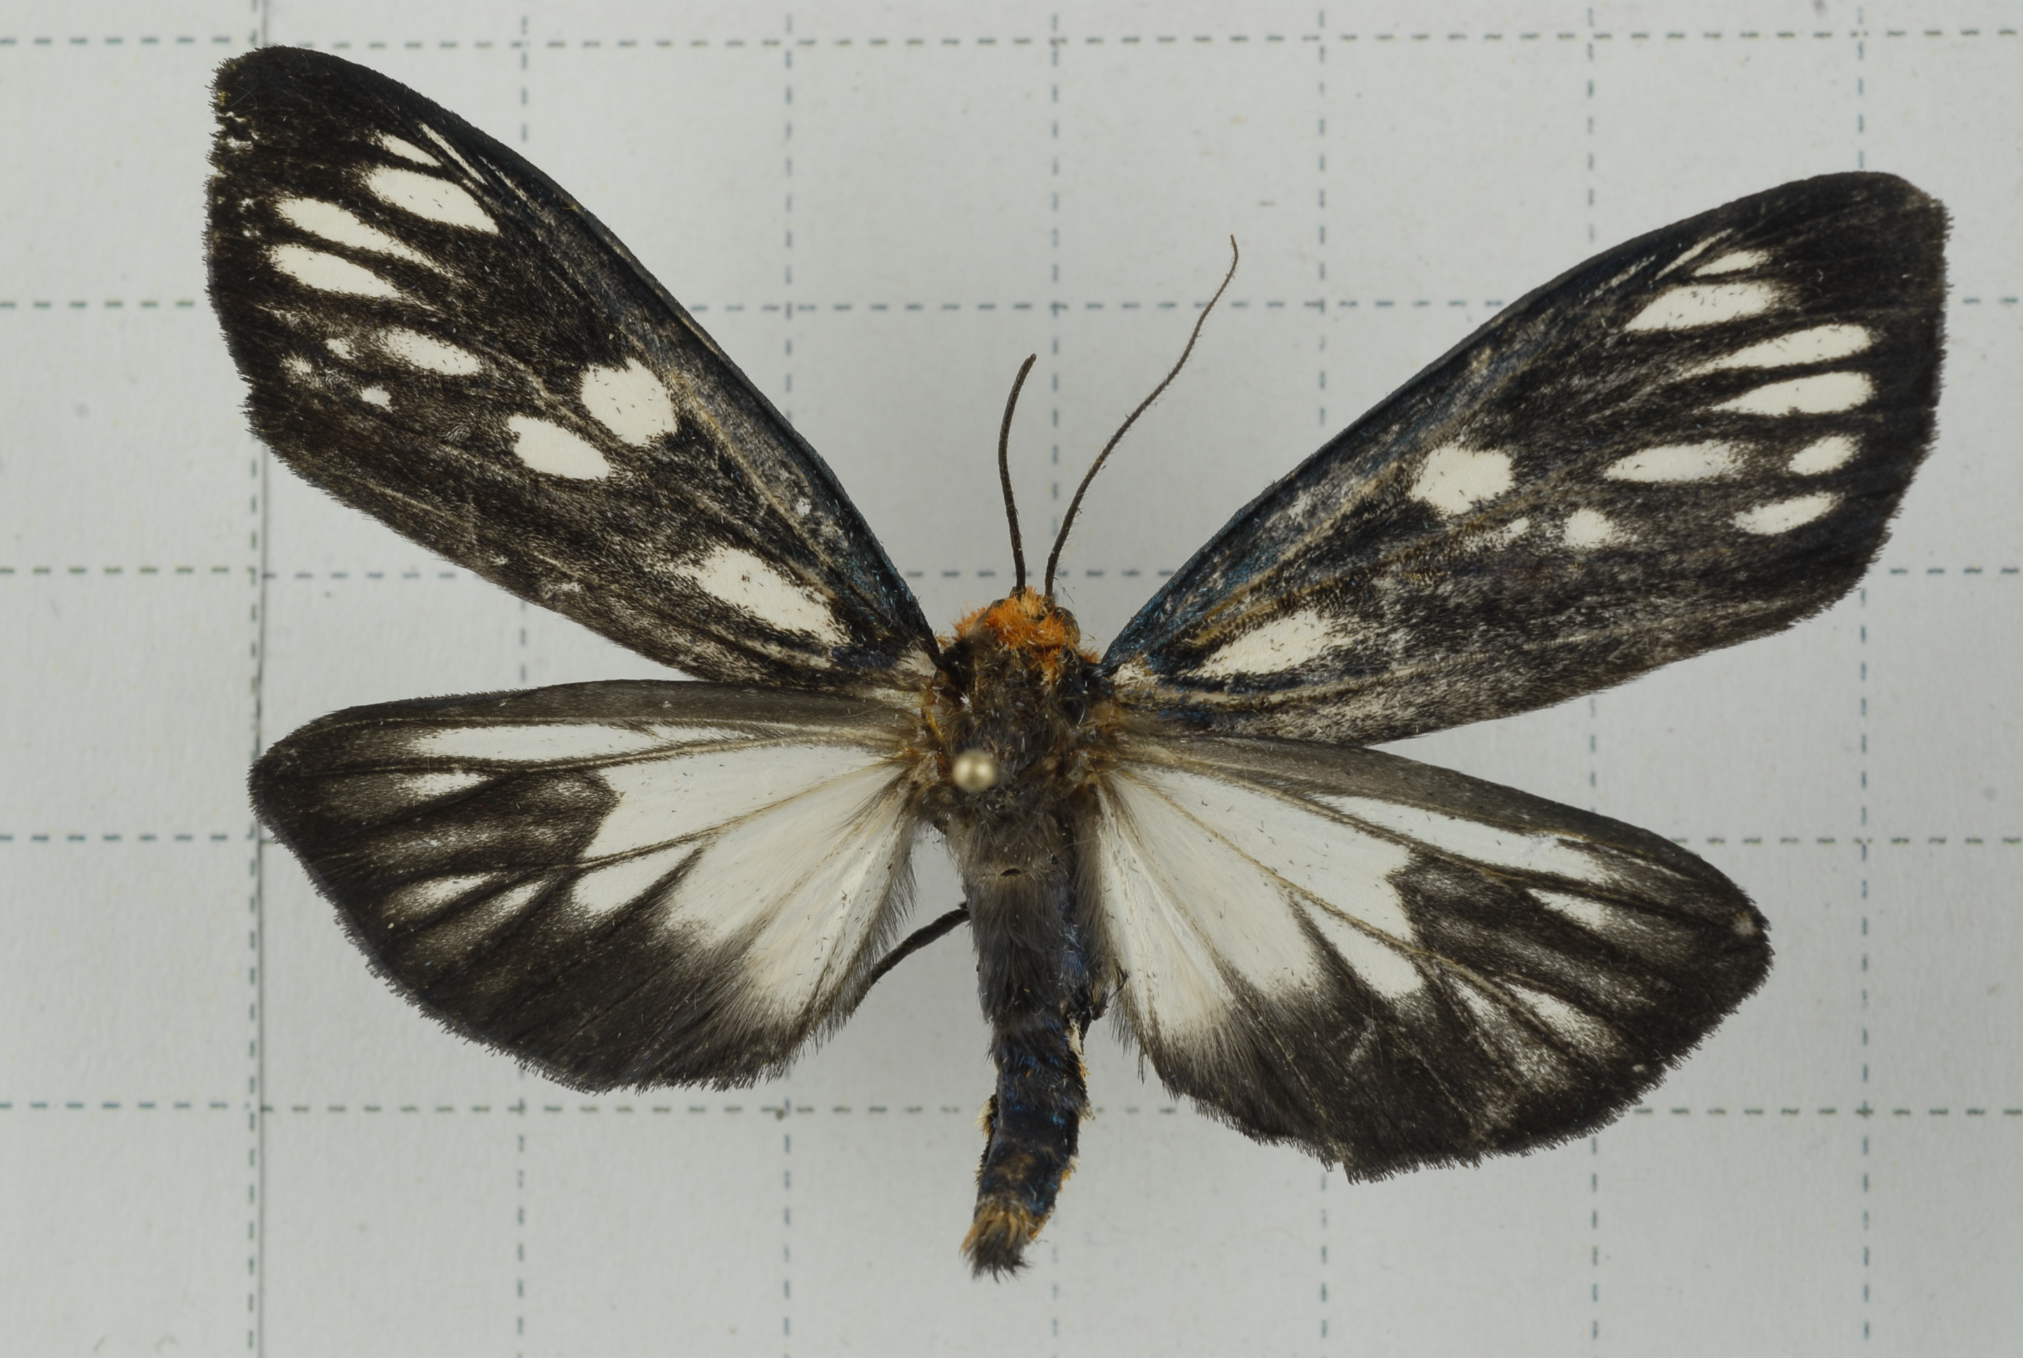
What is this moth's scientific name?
Macrobrochis gigas
